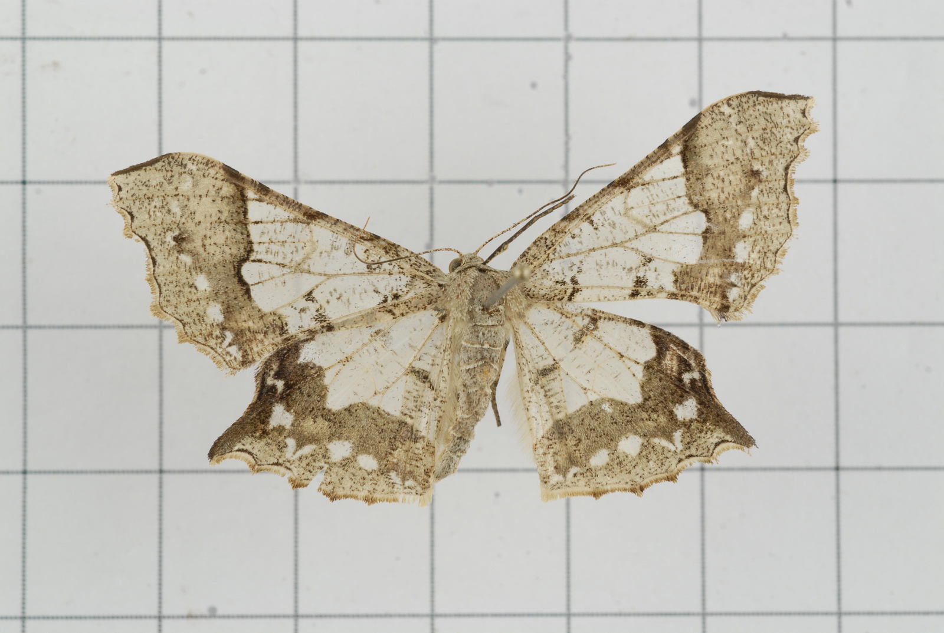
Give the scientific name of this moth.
Krananda semihyalina
